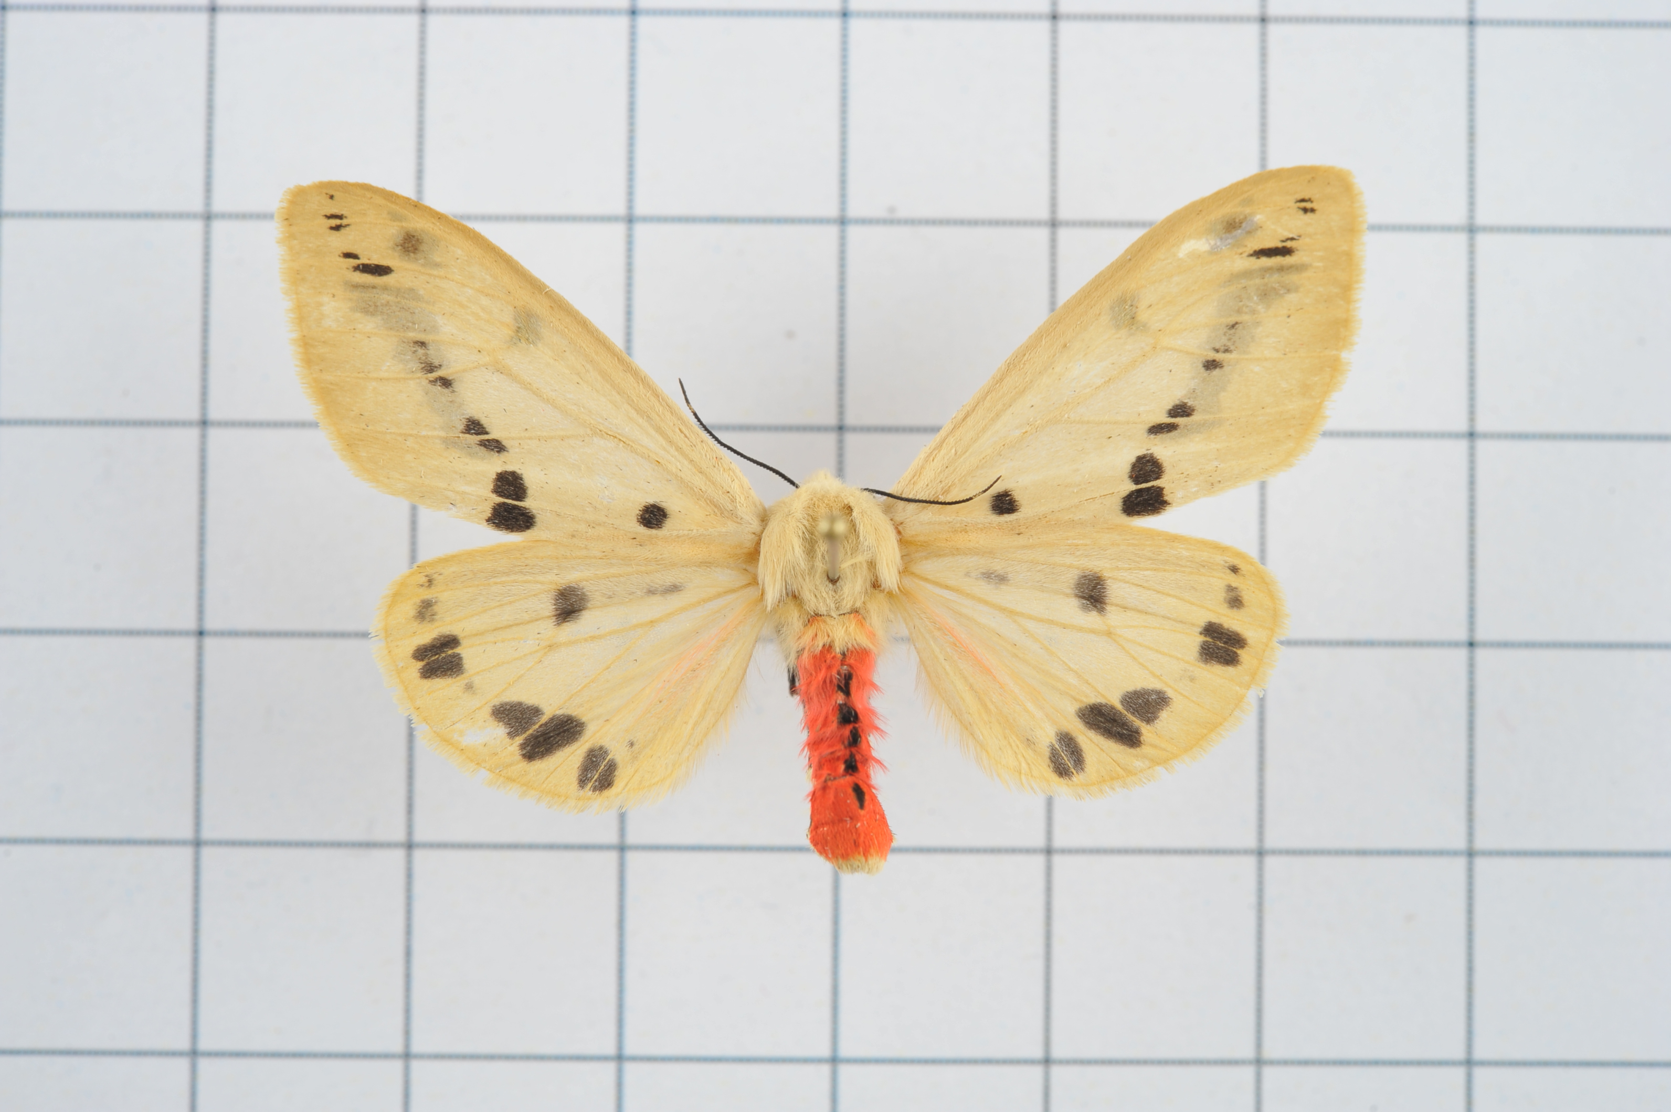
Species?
Spilarctia nydia werneri
